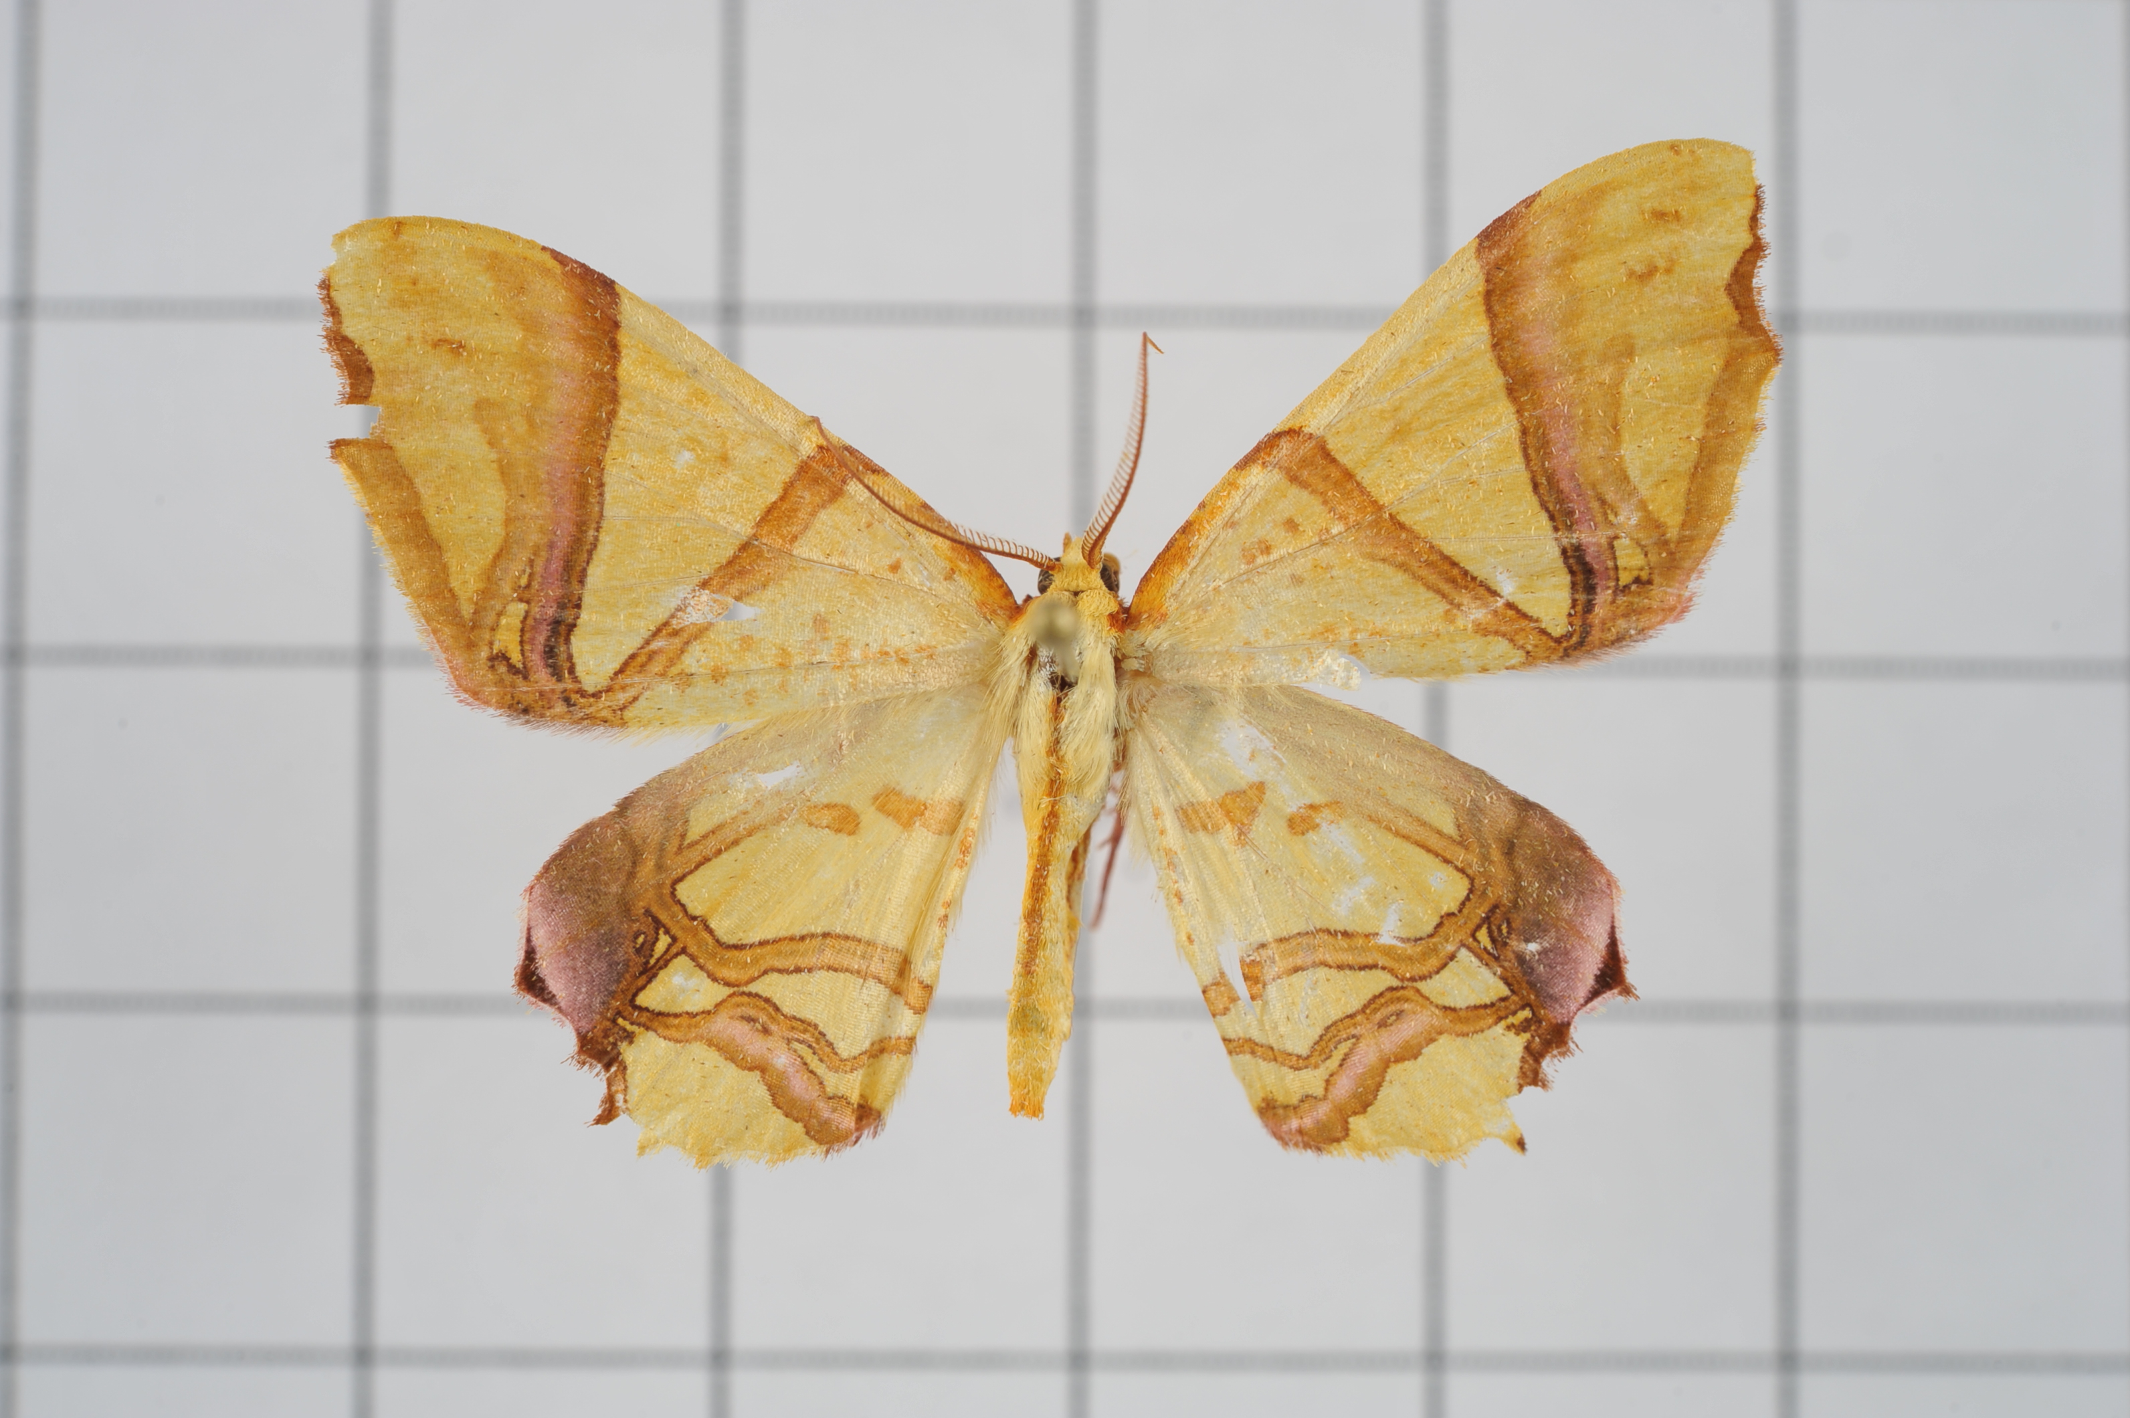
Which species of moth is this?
Trotocraspeda divaricata
